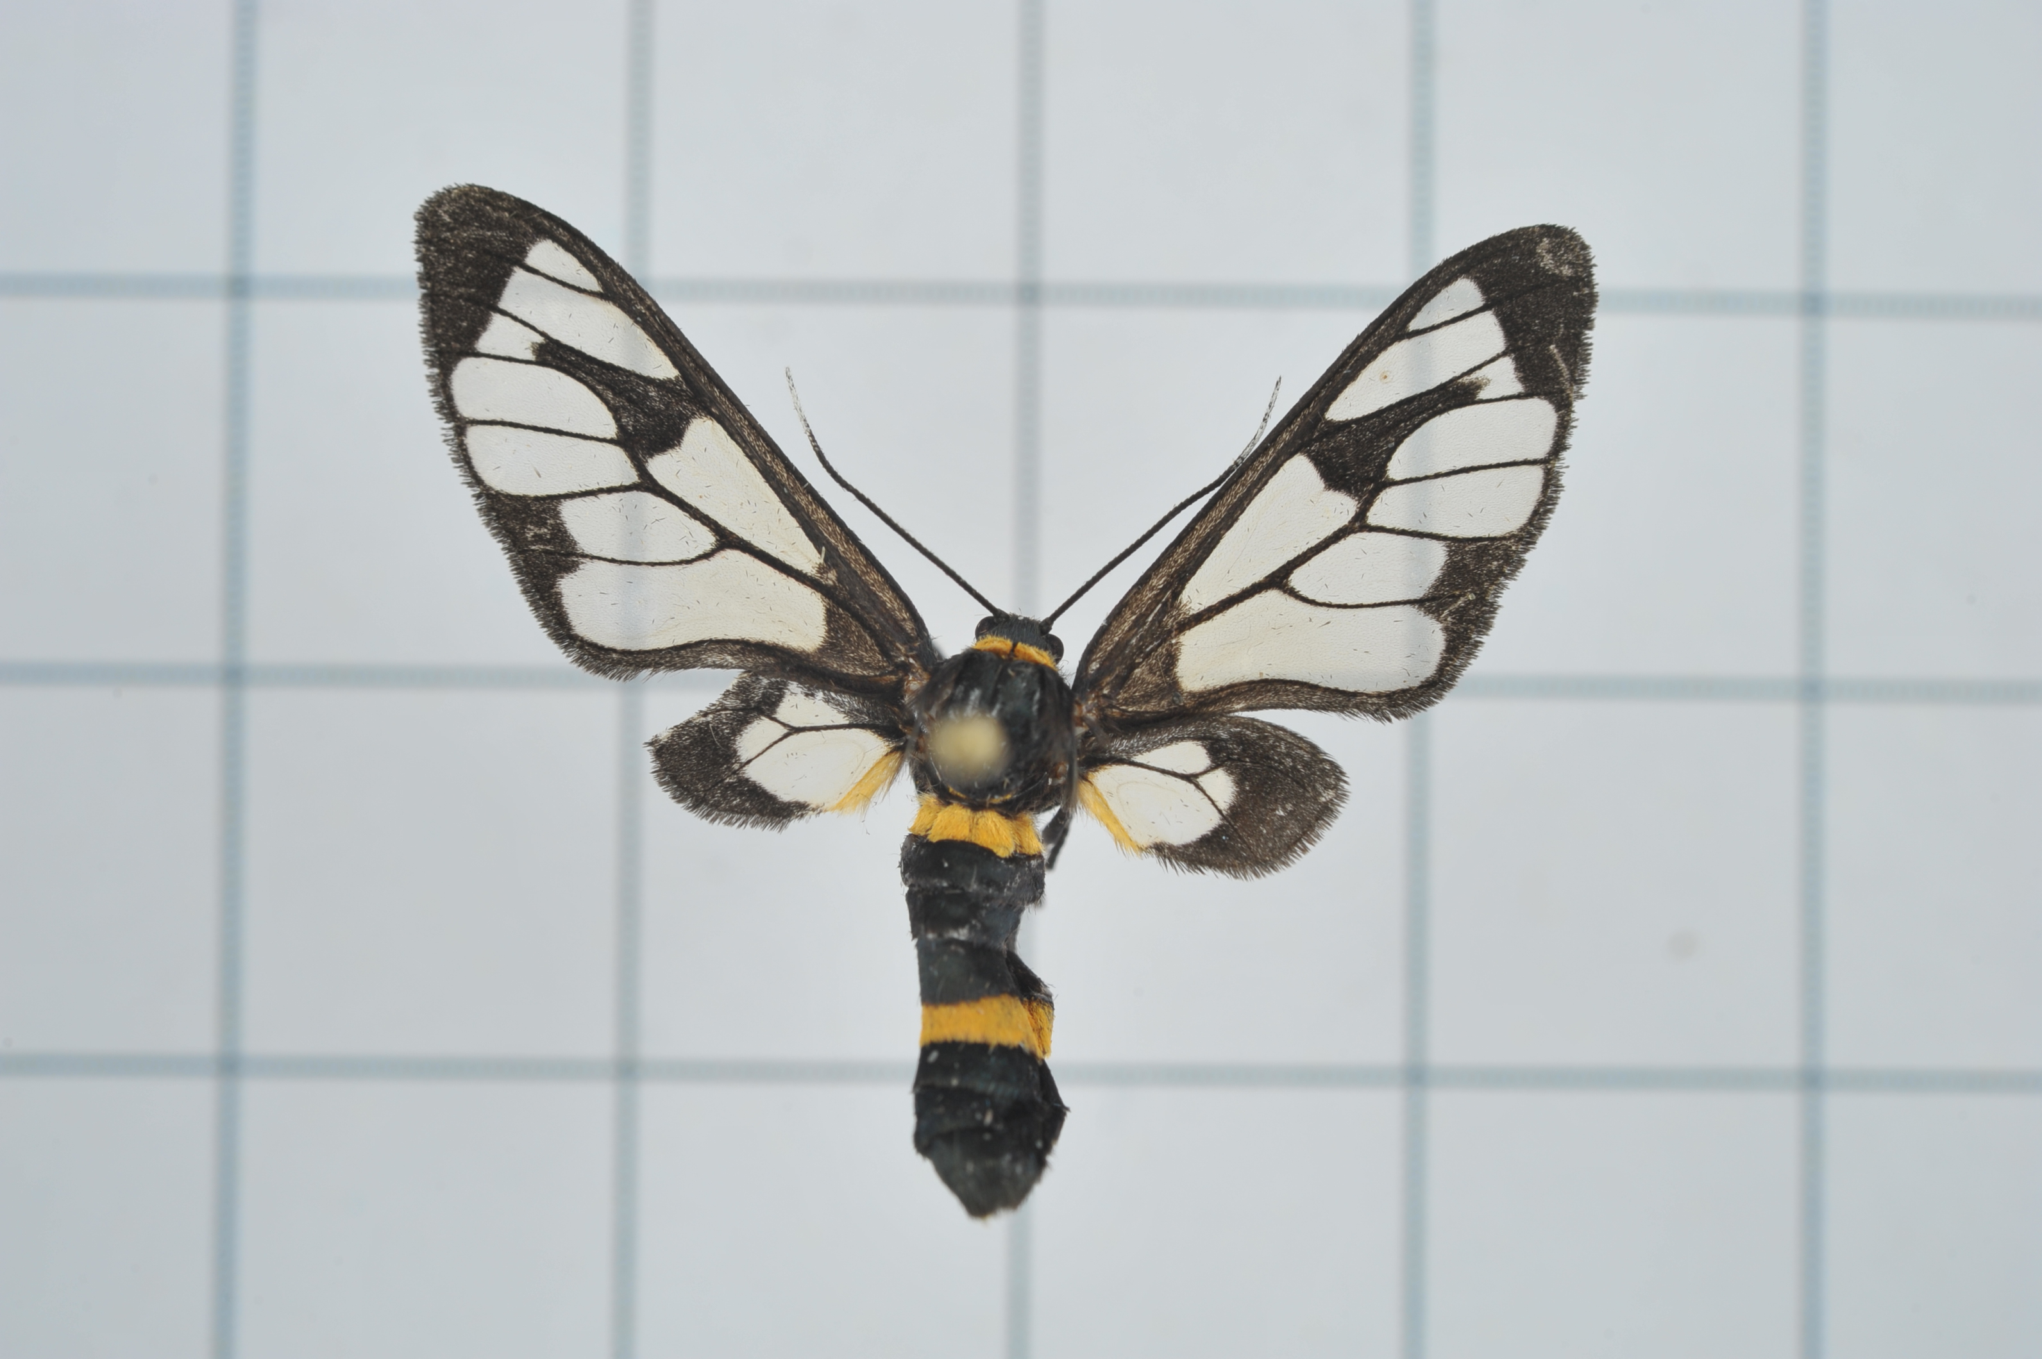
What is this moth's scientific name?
Syntomoides imaon
